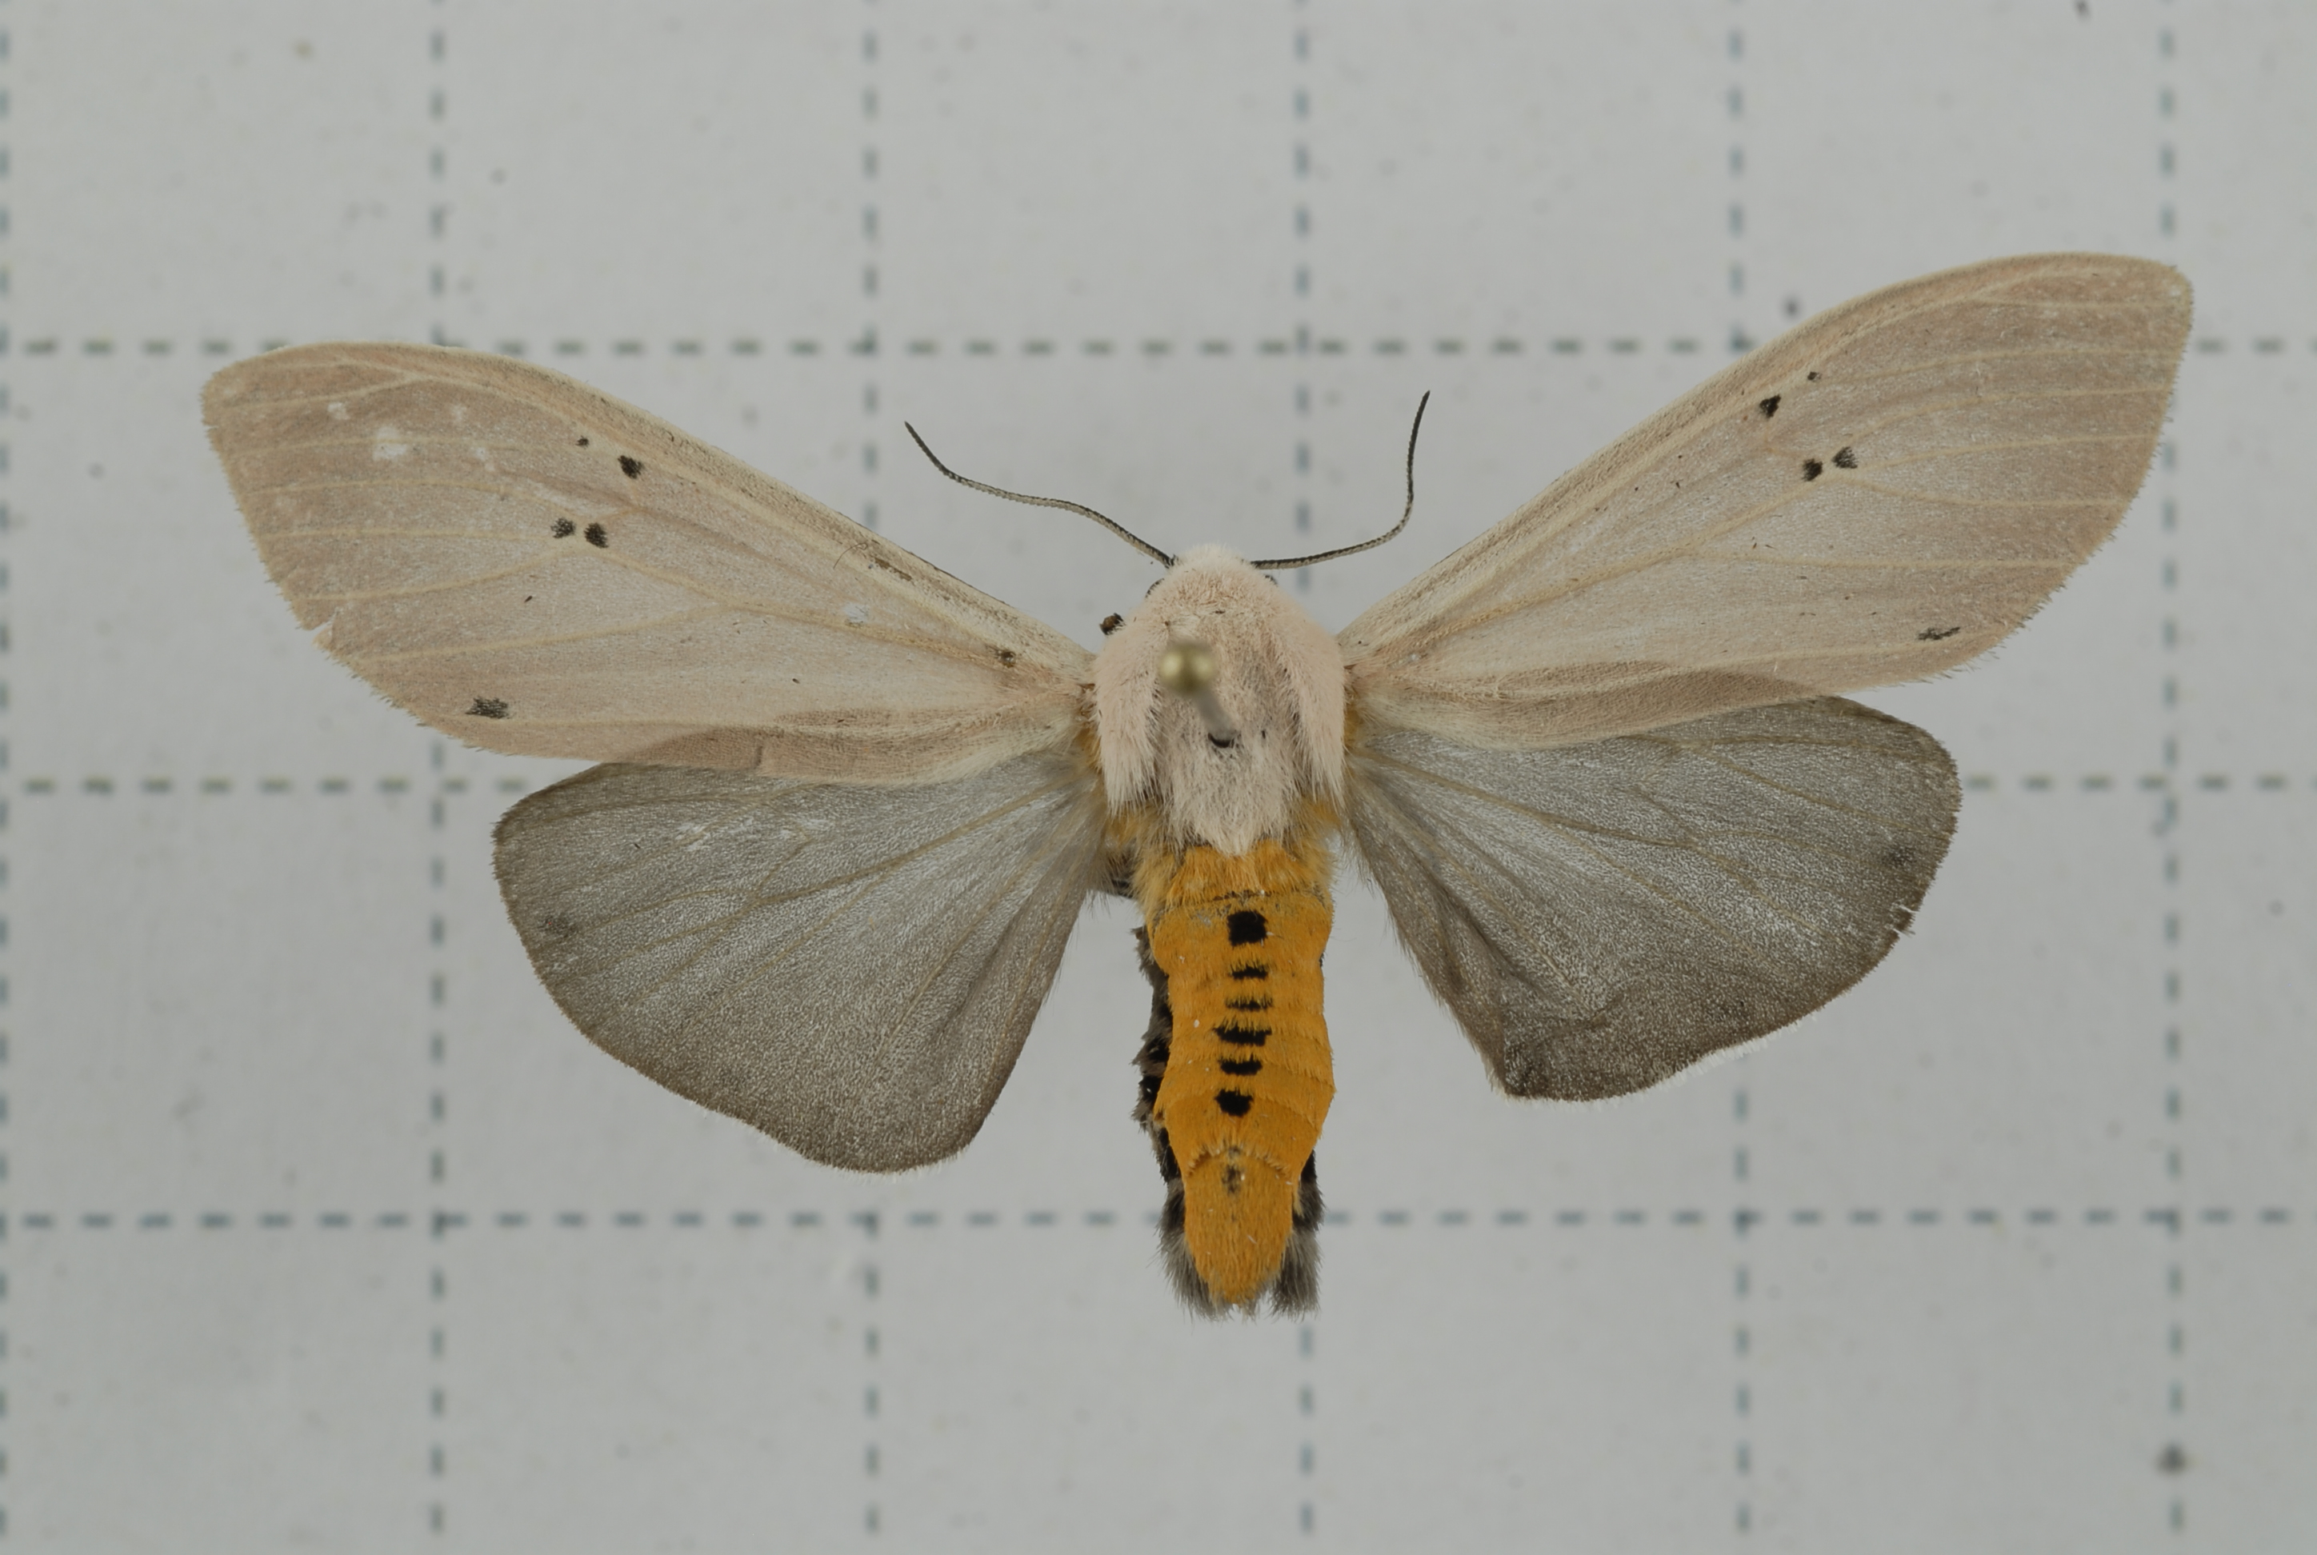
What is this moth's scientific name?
Creatonotos transiens koni
